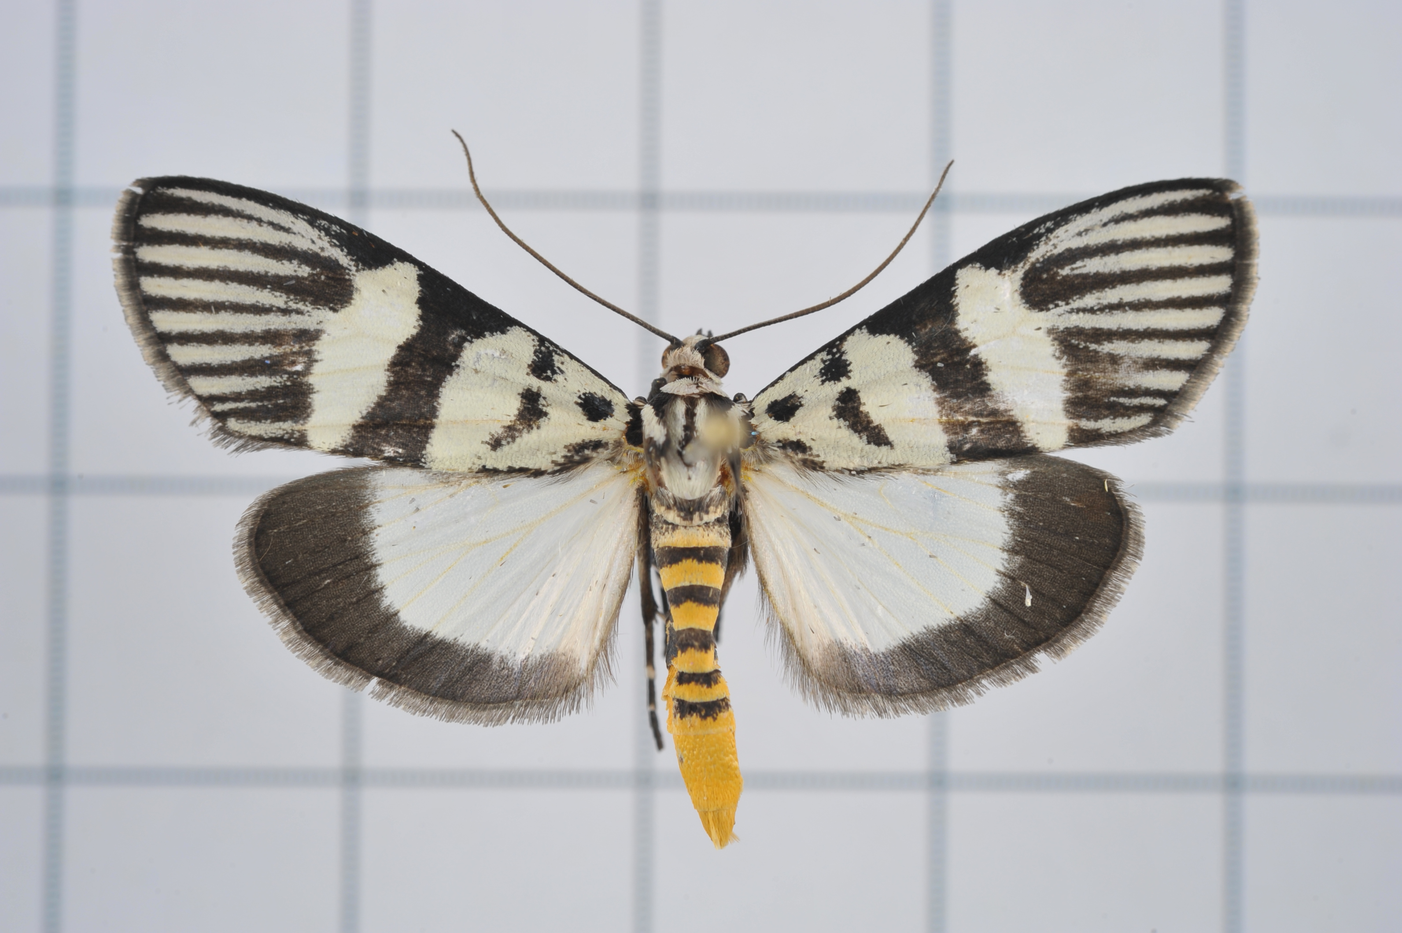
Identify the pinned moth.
Heortia vitessoides
